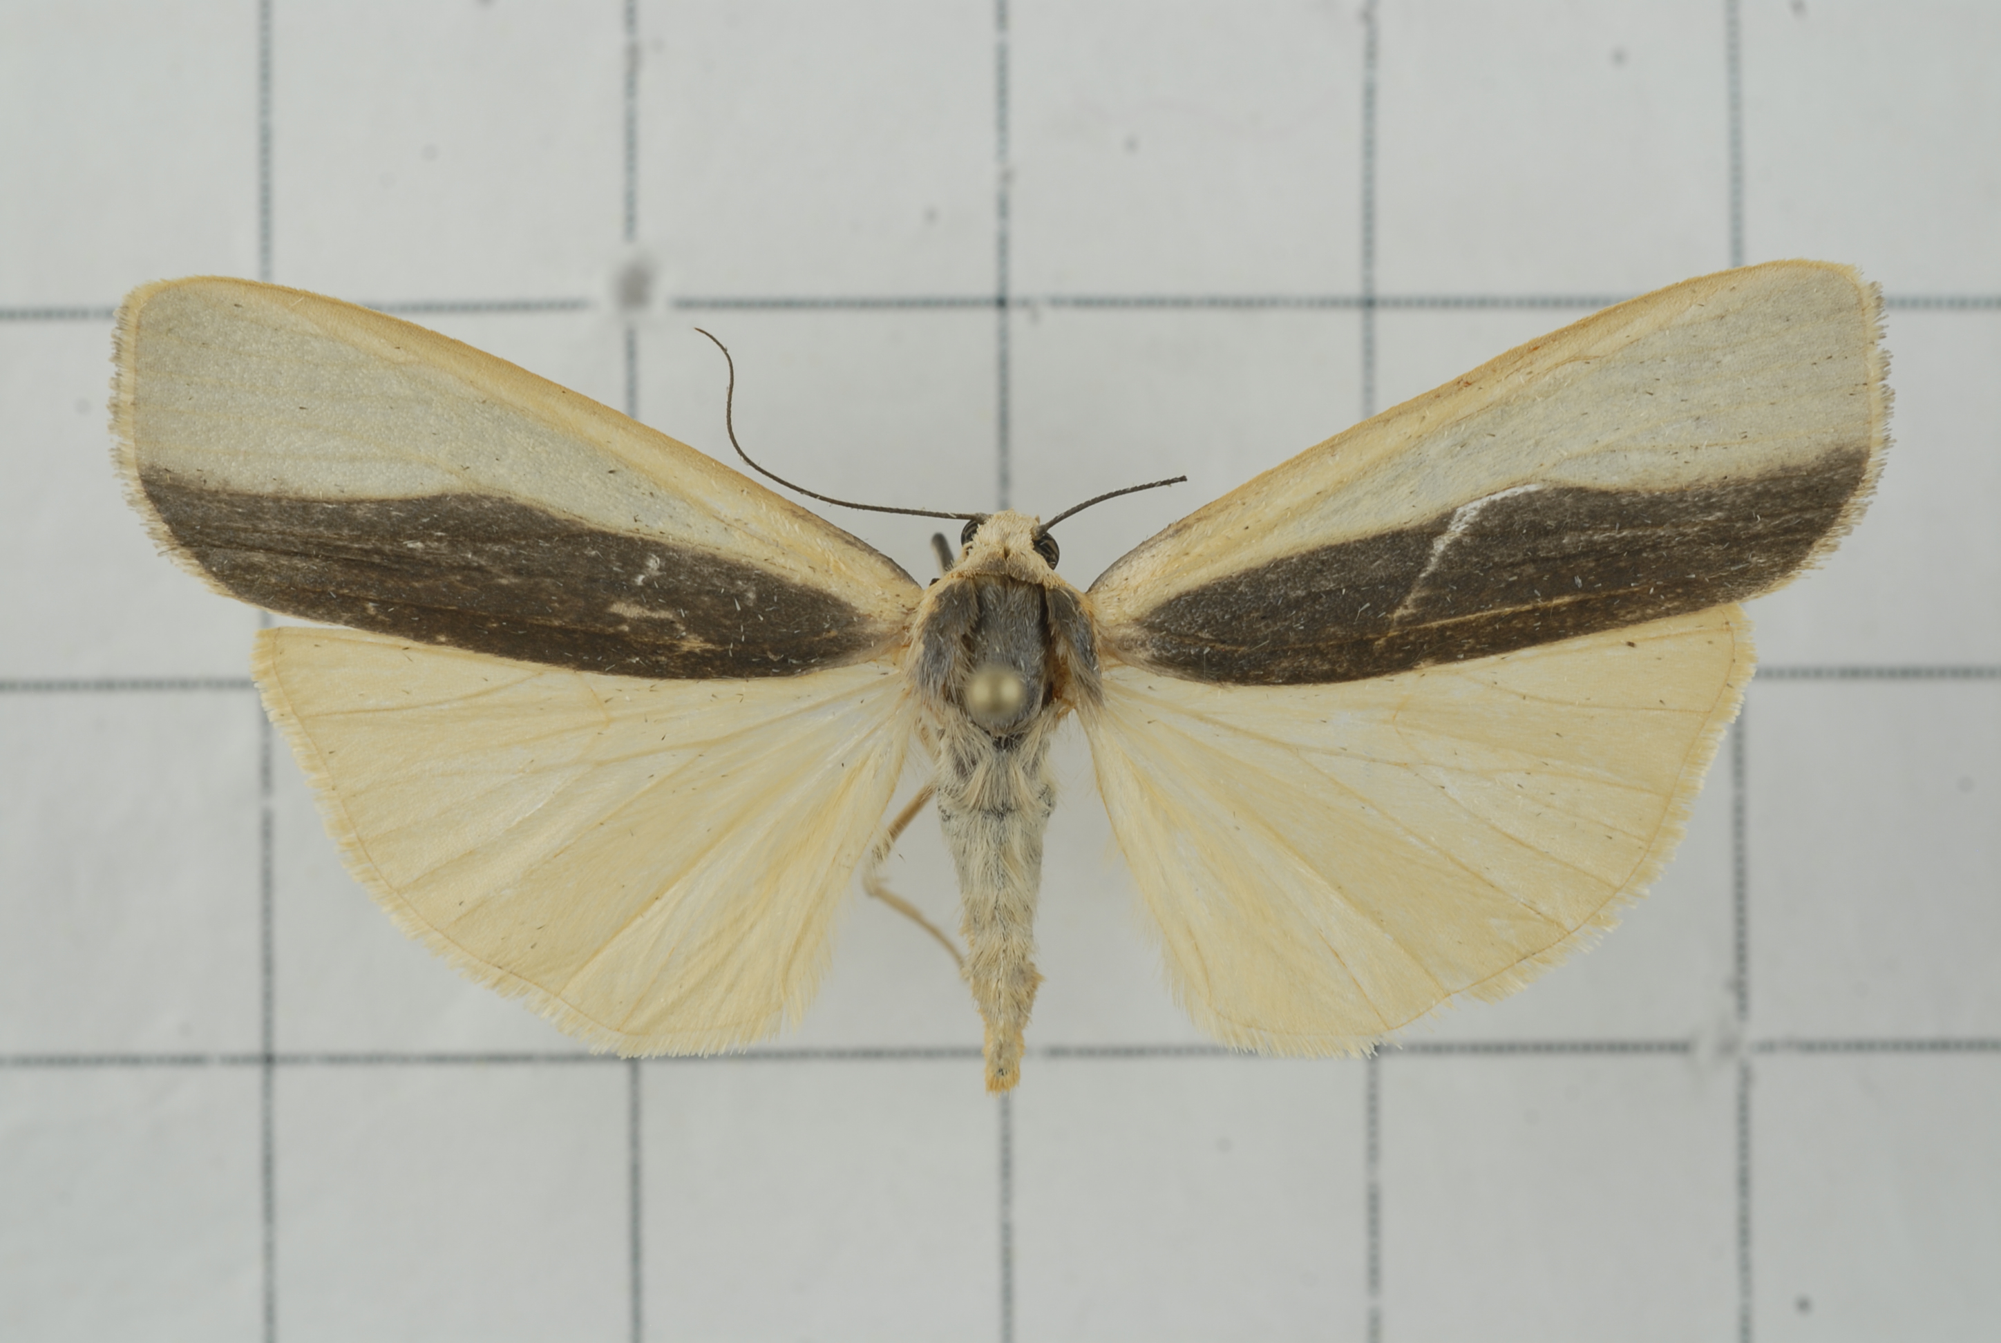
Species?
Hesudra divisa
